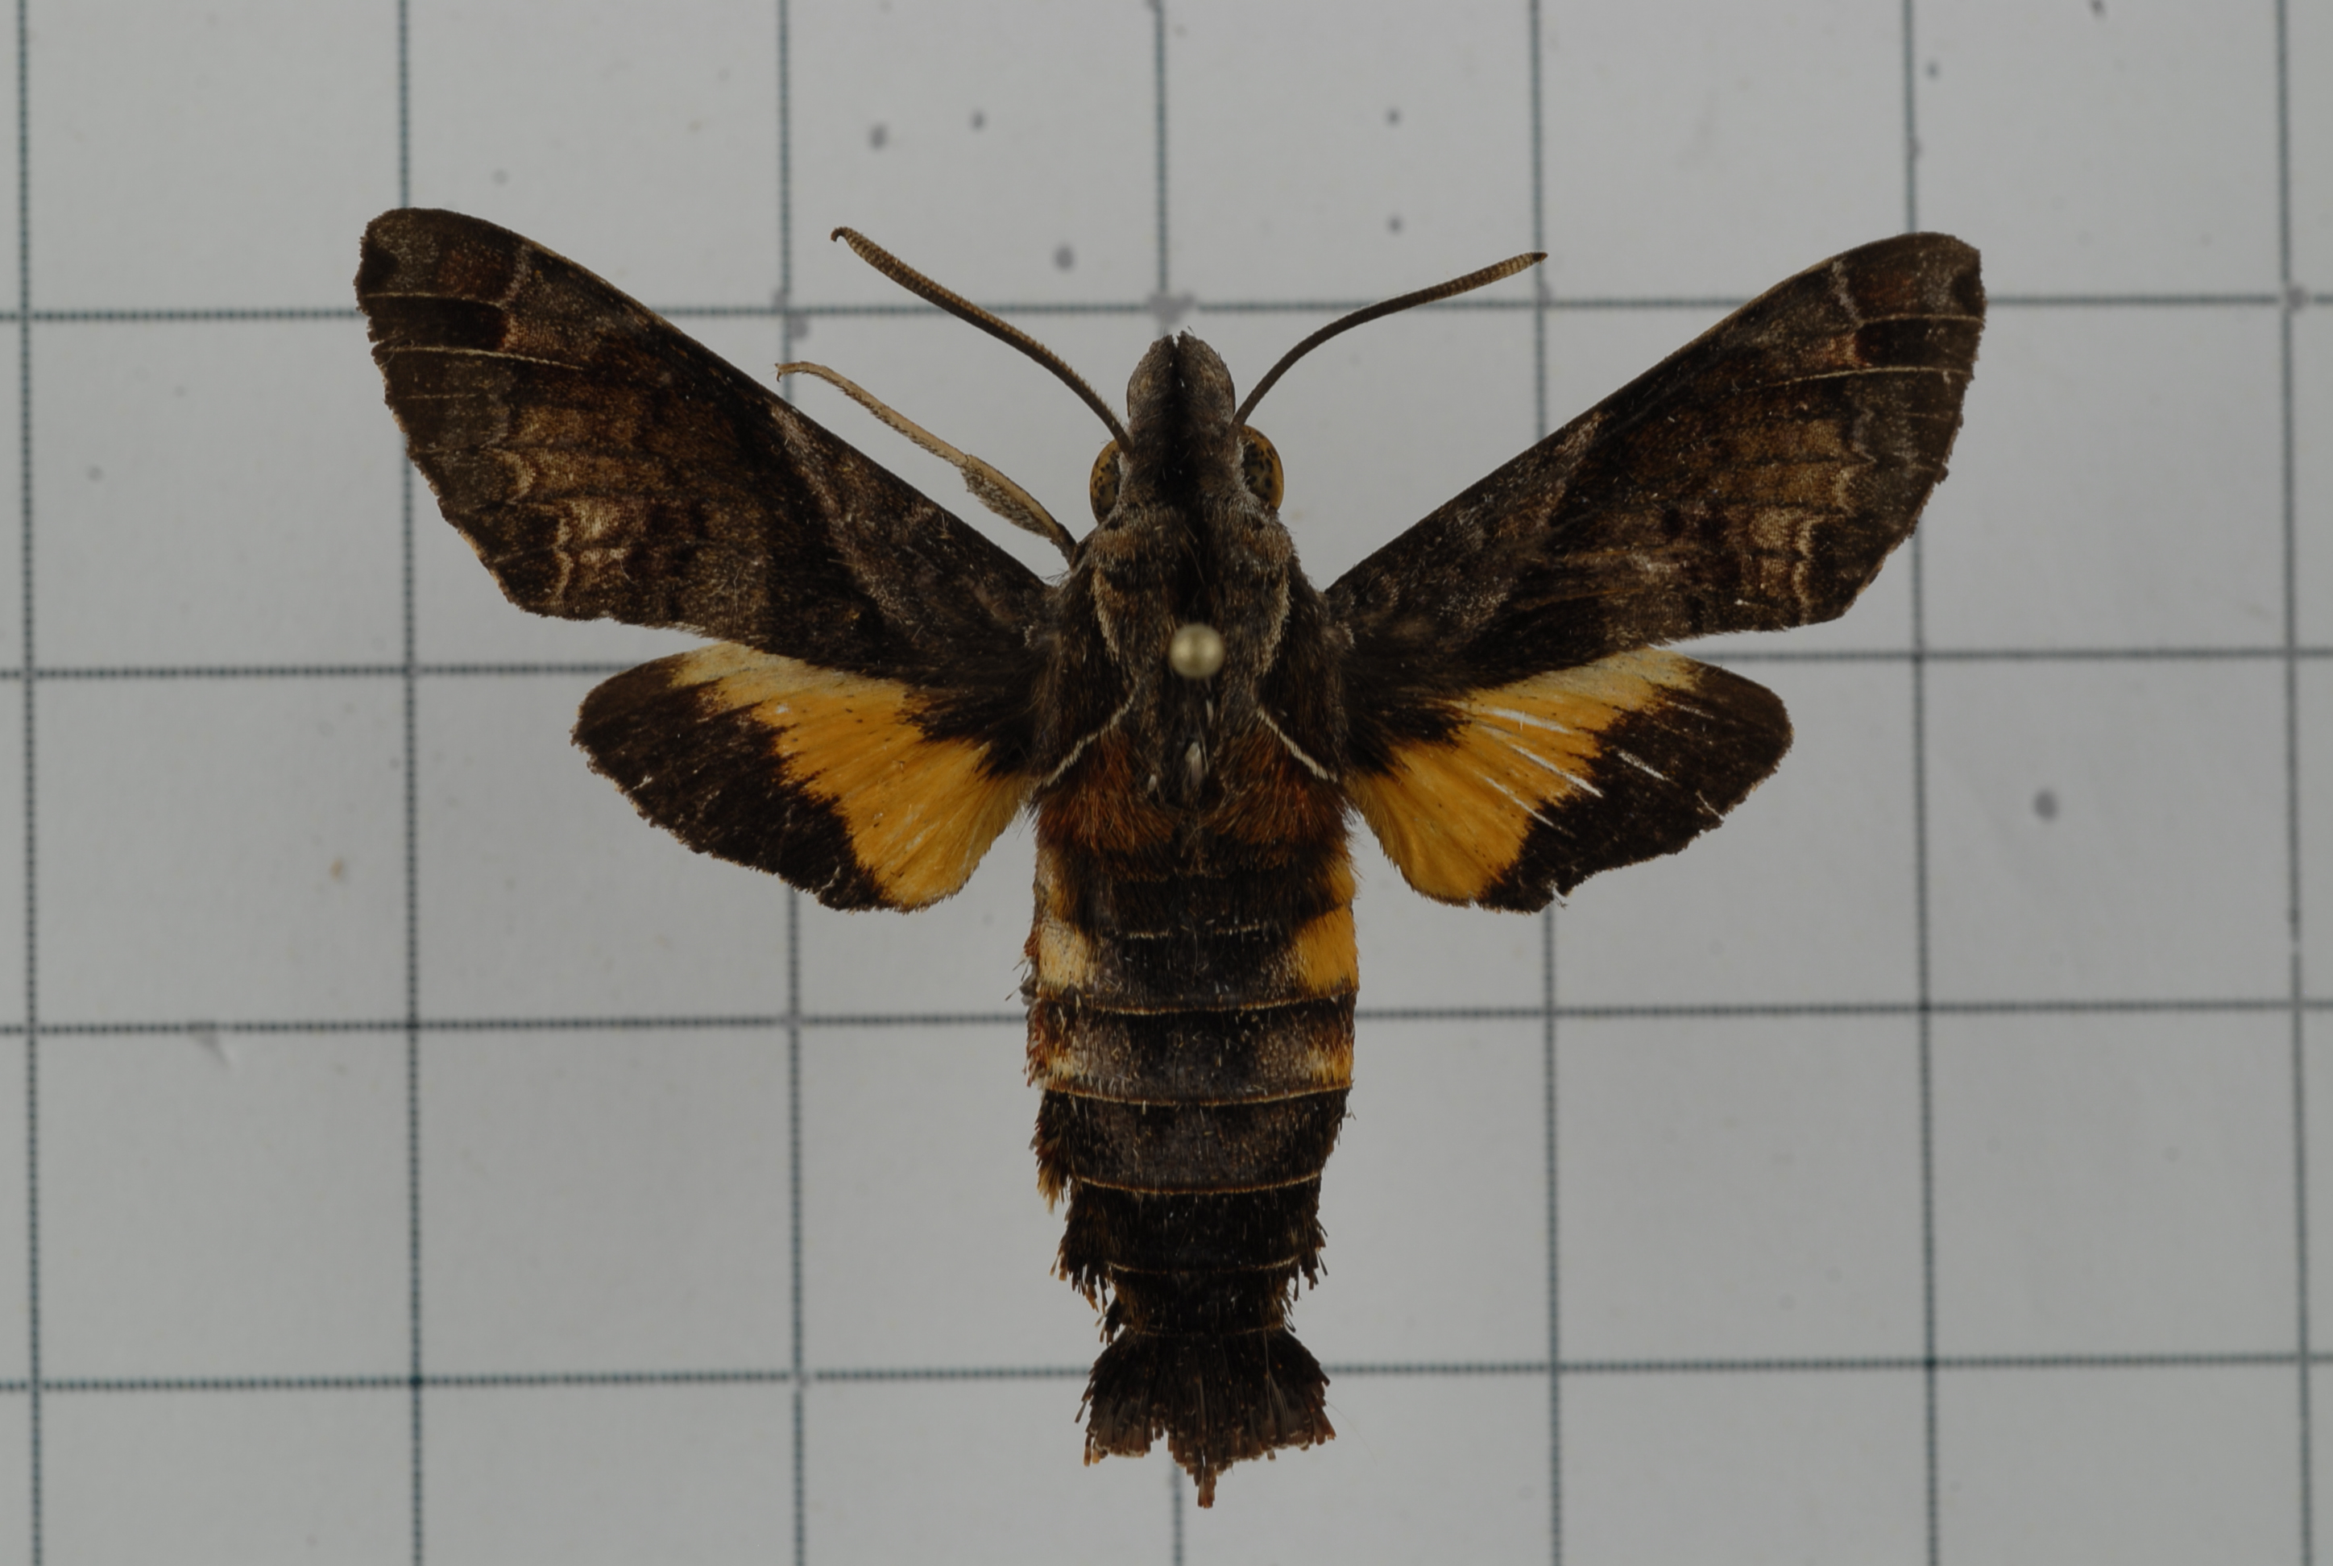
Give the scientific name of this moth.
Macroglossum fritzei
